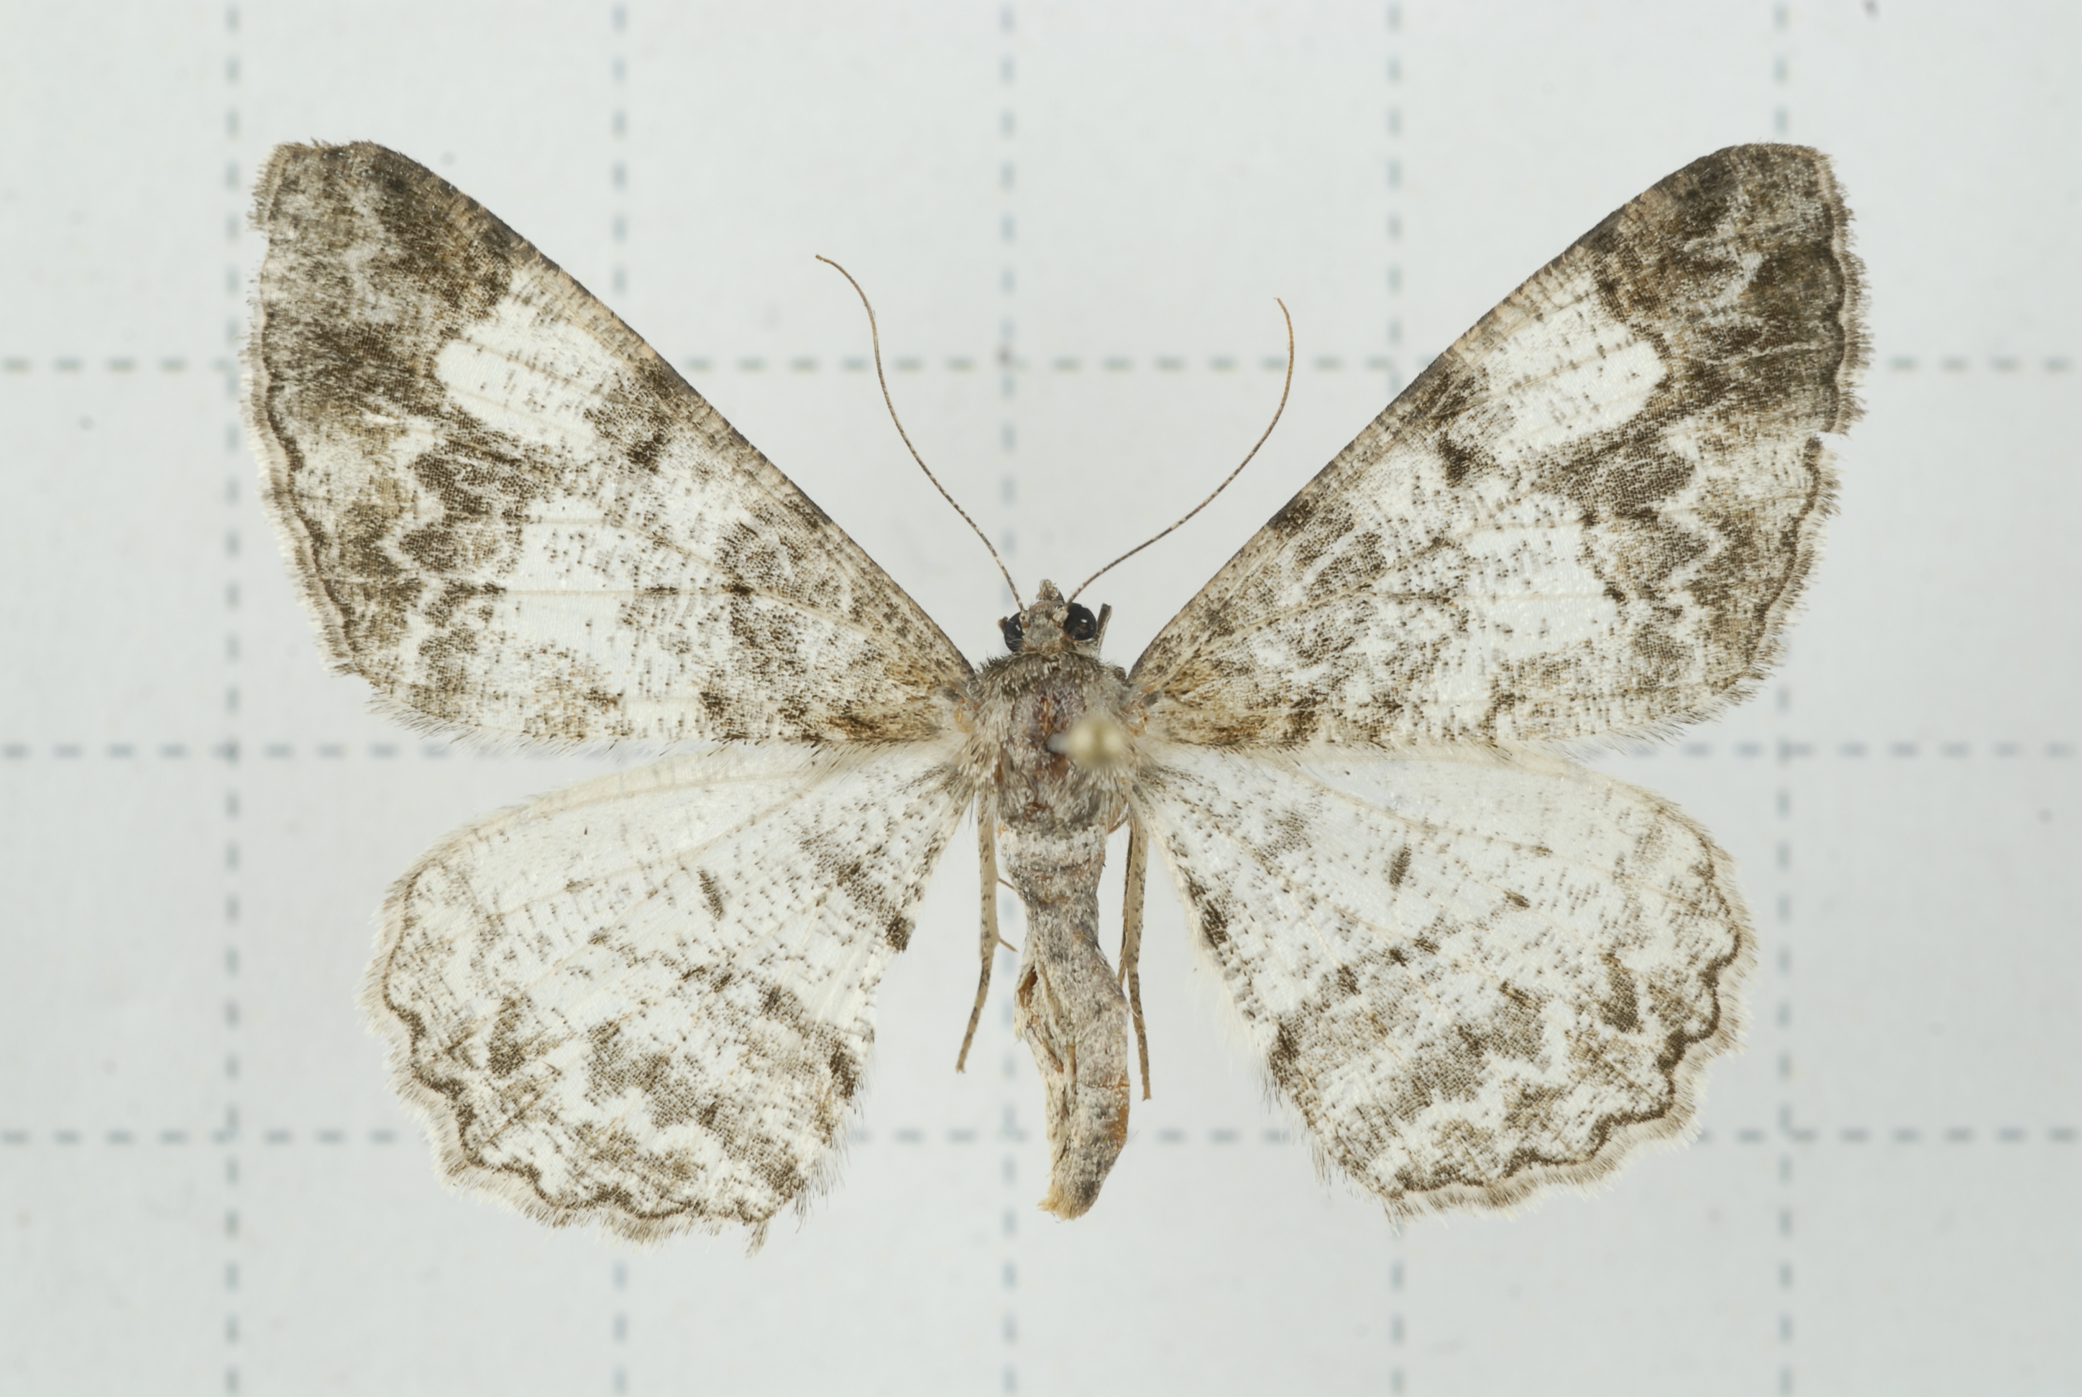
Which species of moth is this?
Alcis admissaria undularia
